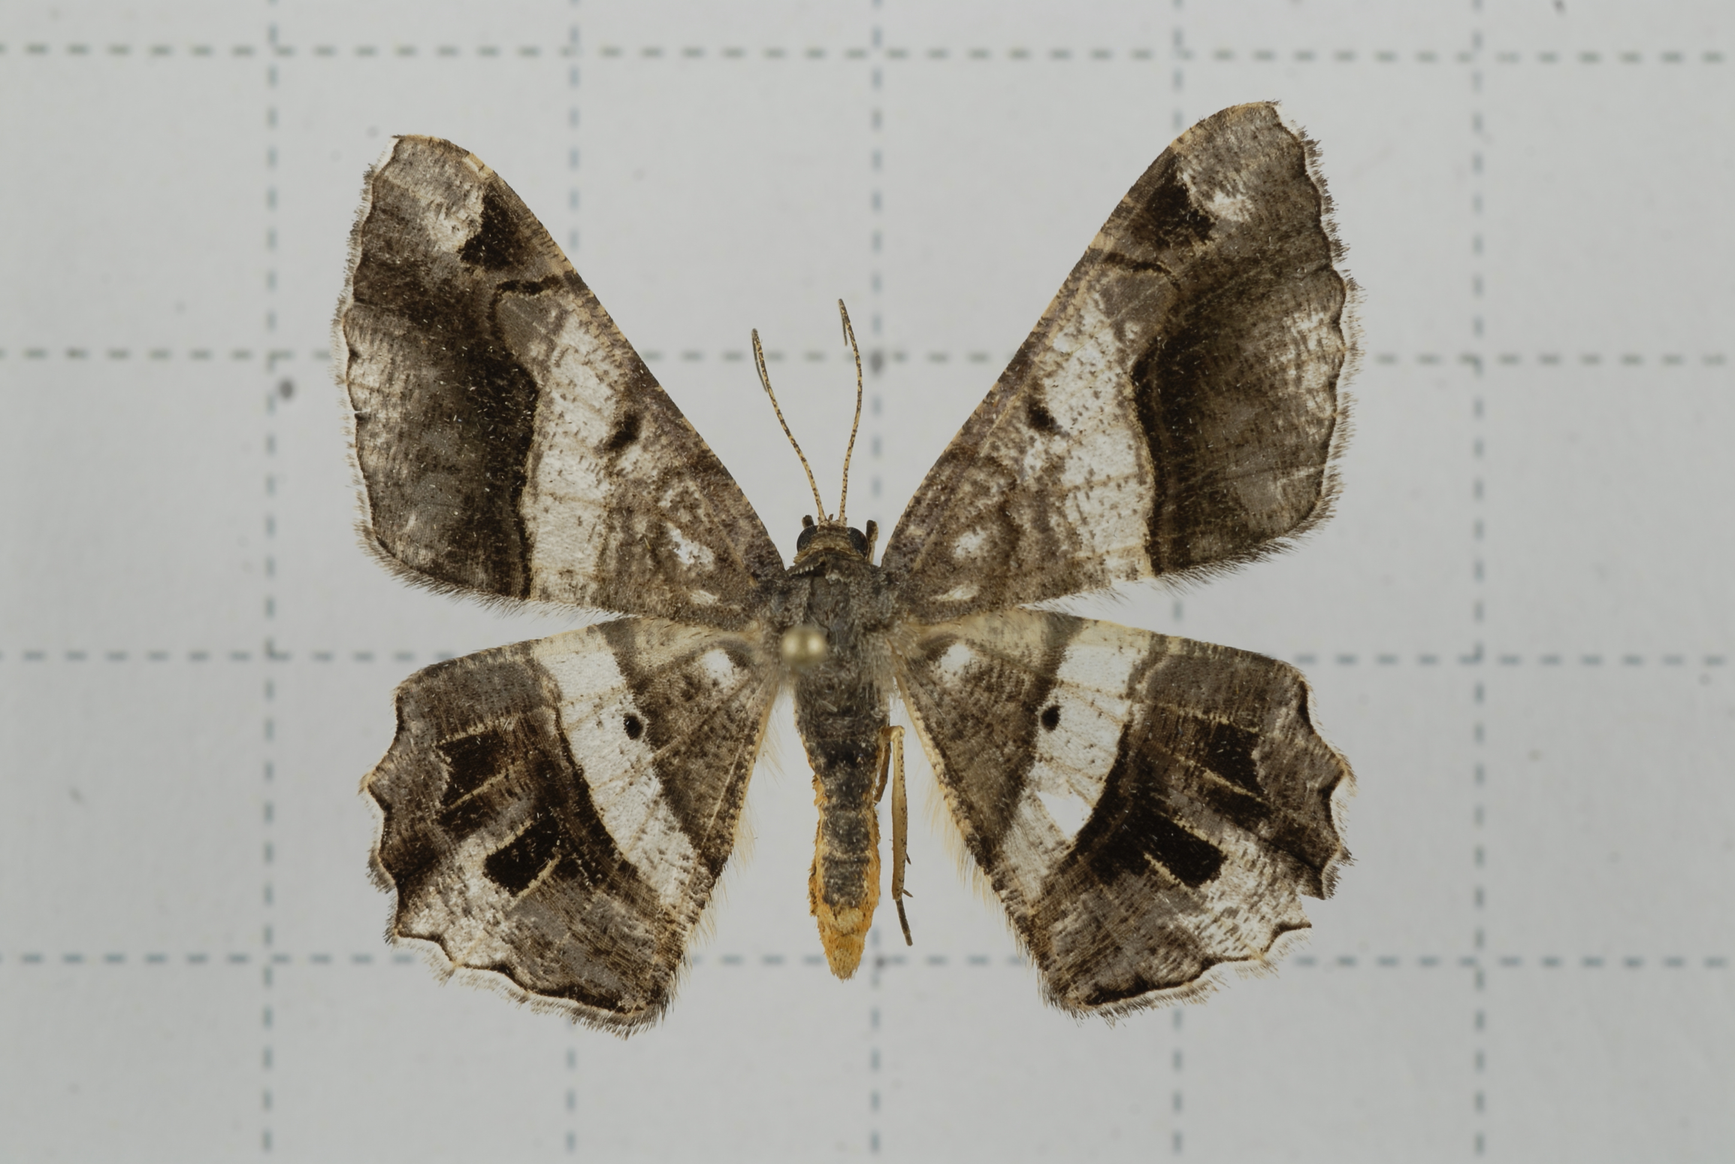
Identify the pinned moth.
Chiasmia eleonora eleonora
